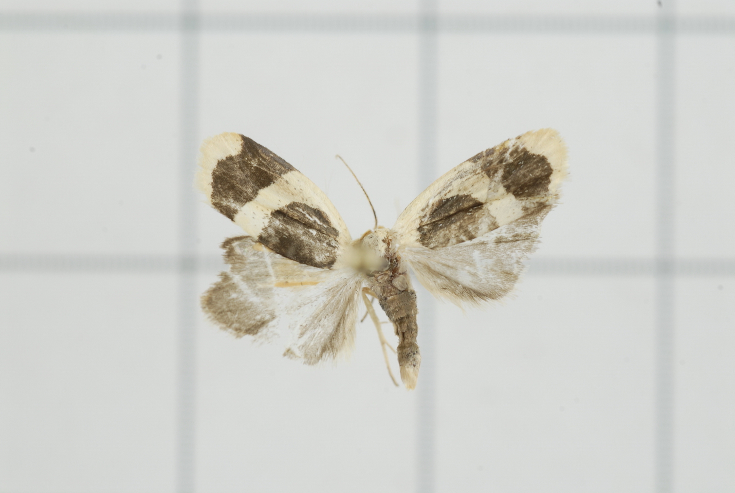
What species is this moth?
Garudinia taioana
